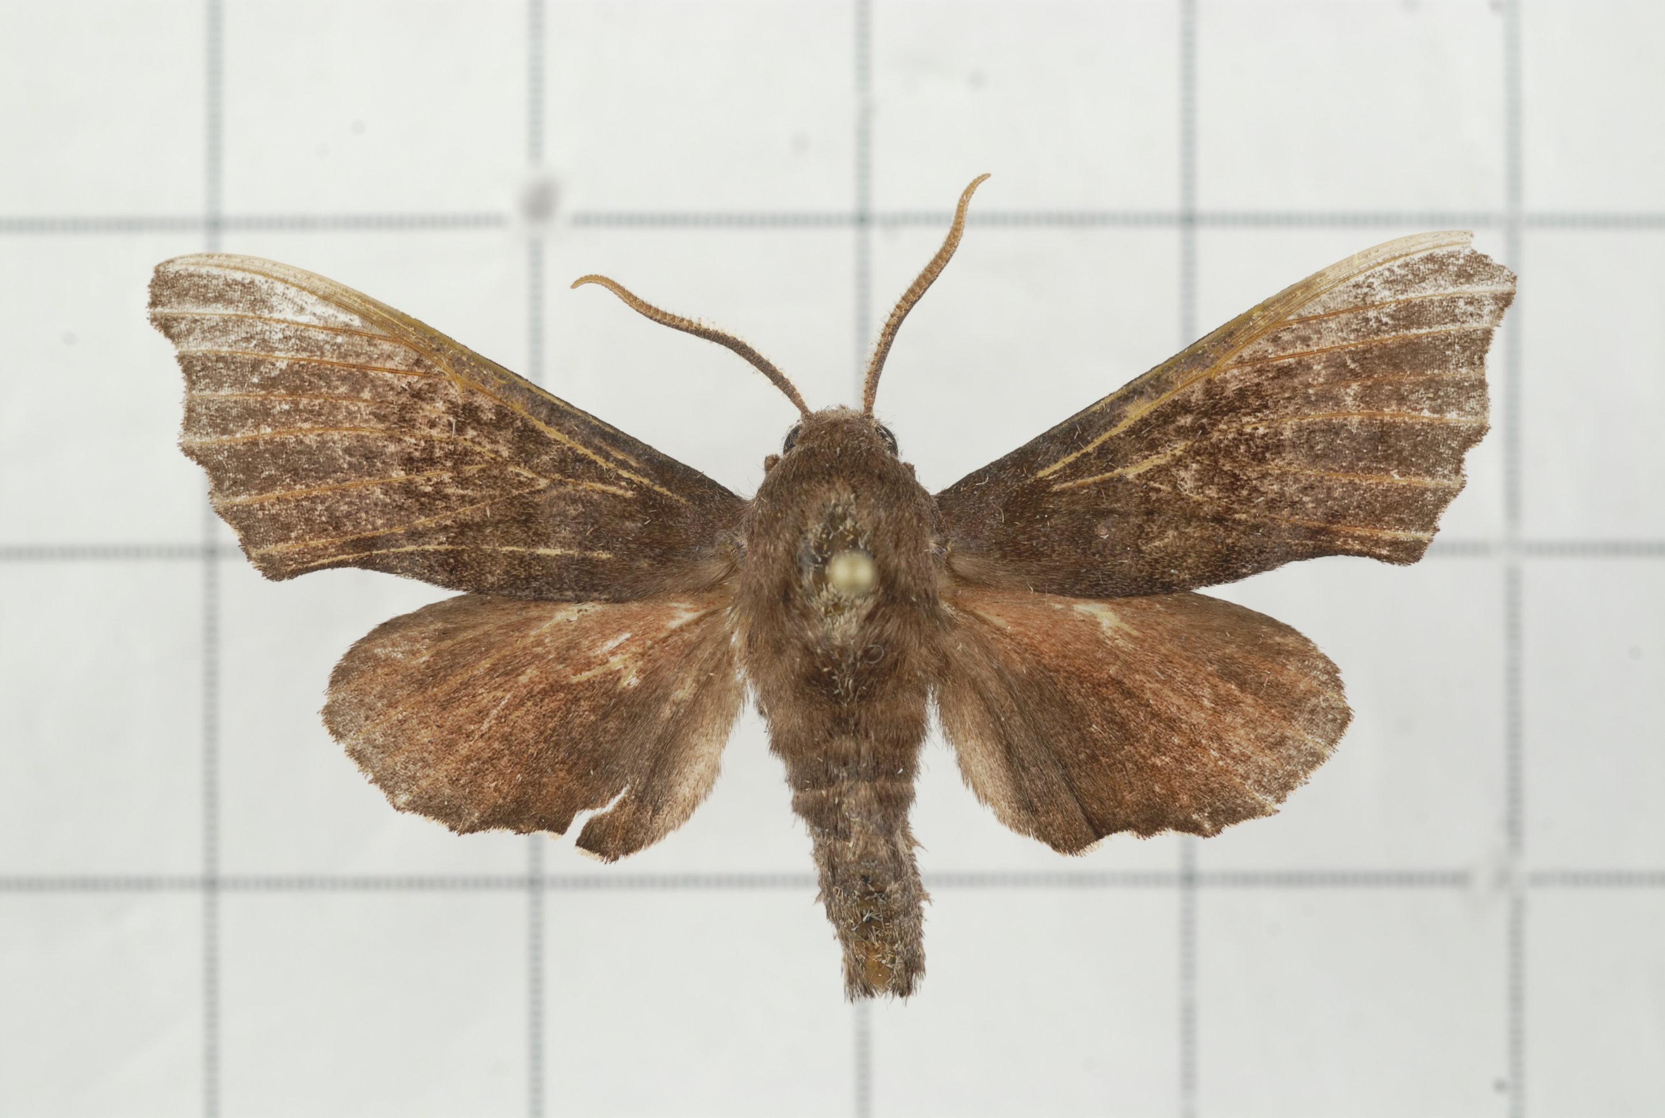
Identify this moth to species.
Cypoides chinensis
